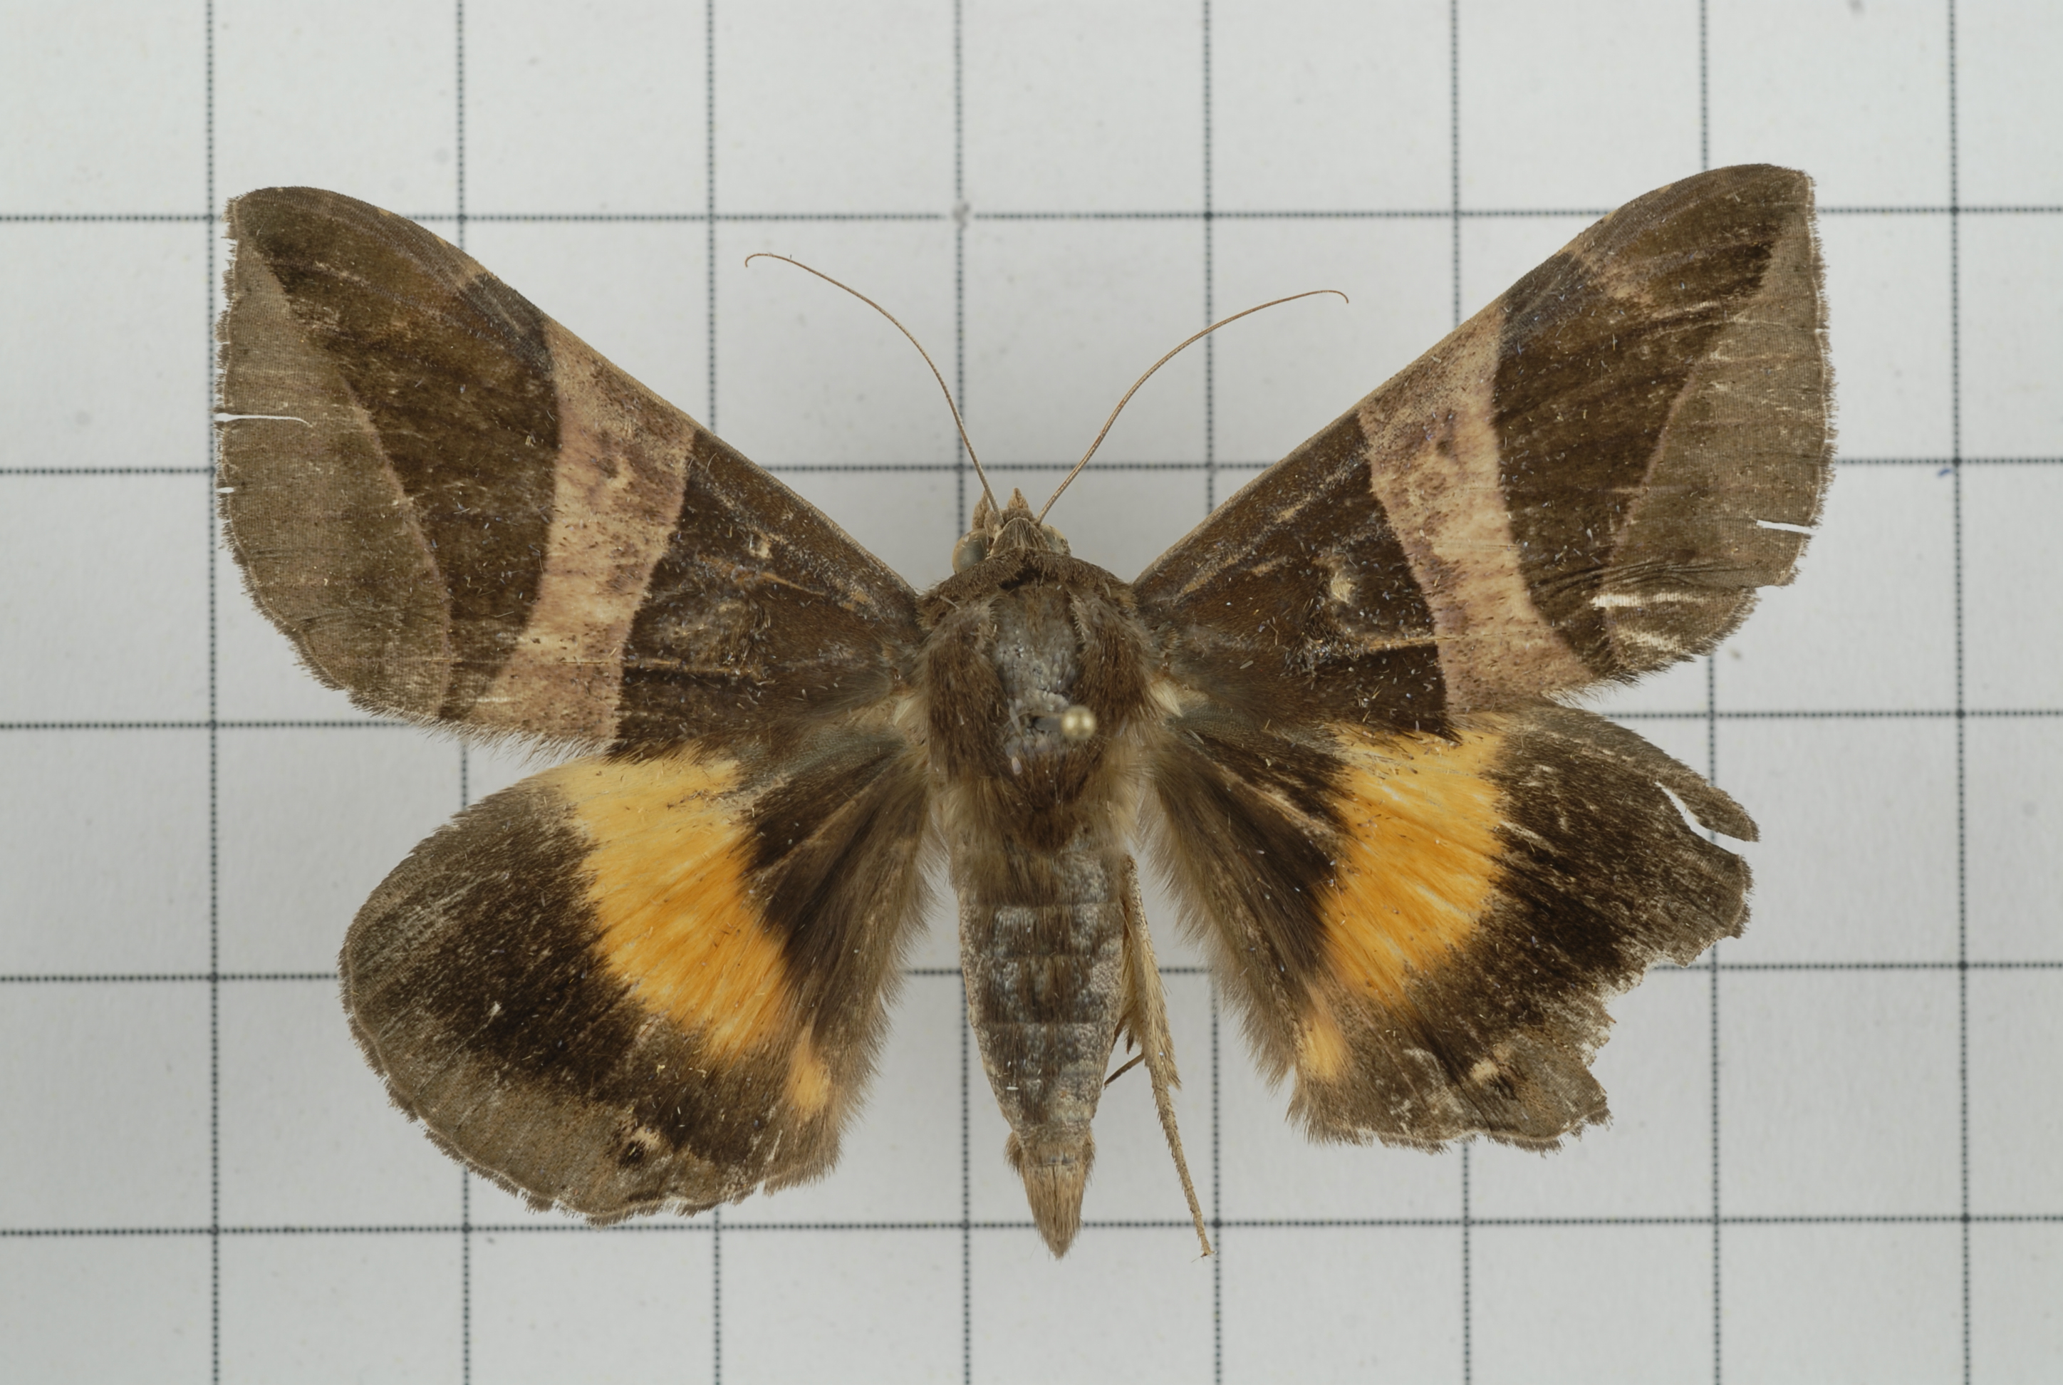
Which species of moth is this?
Bastilla fulvotaenia
